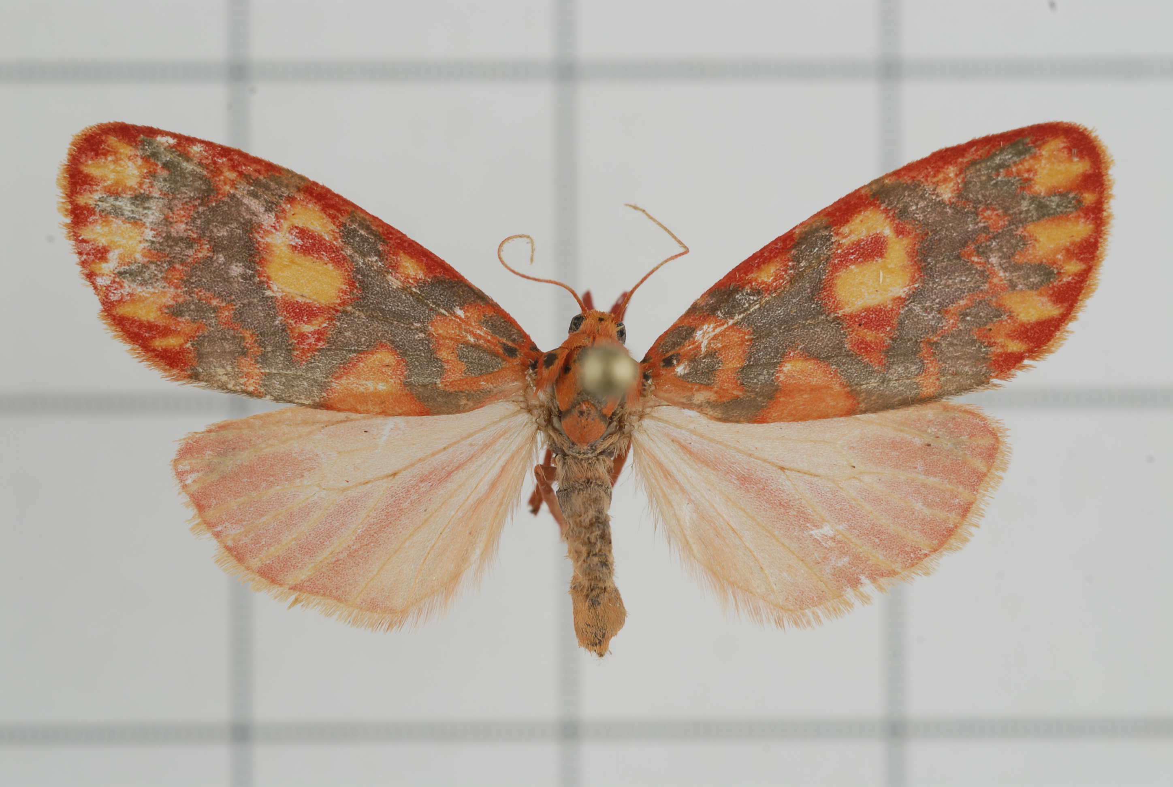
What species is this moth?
Floridasura tricolor
